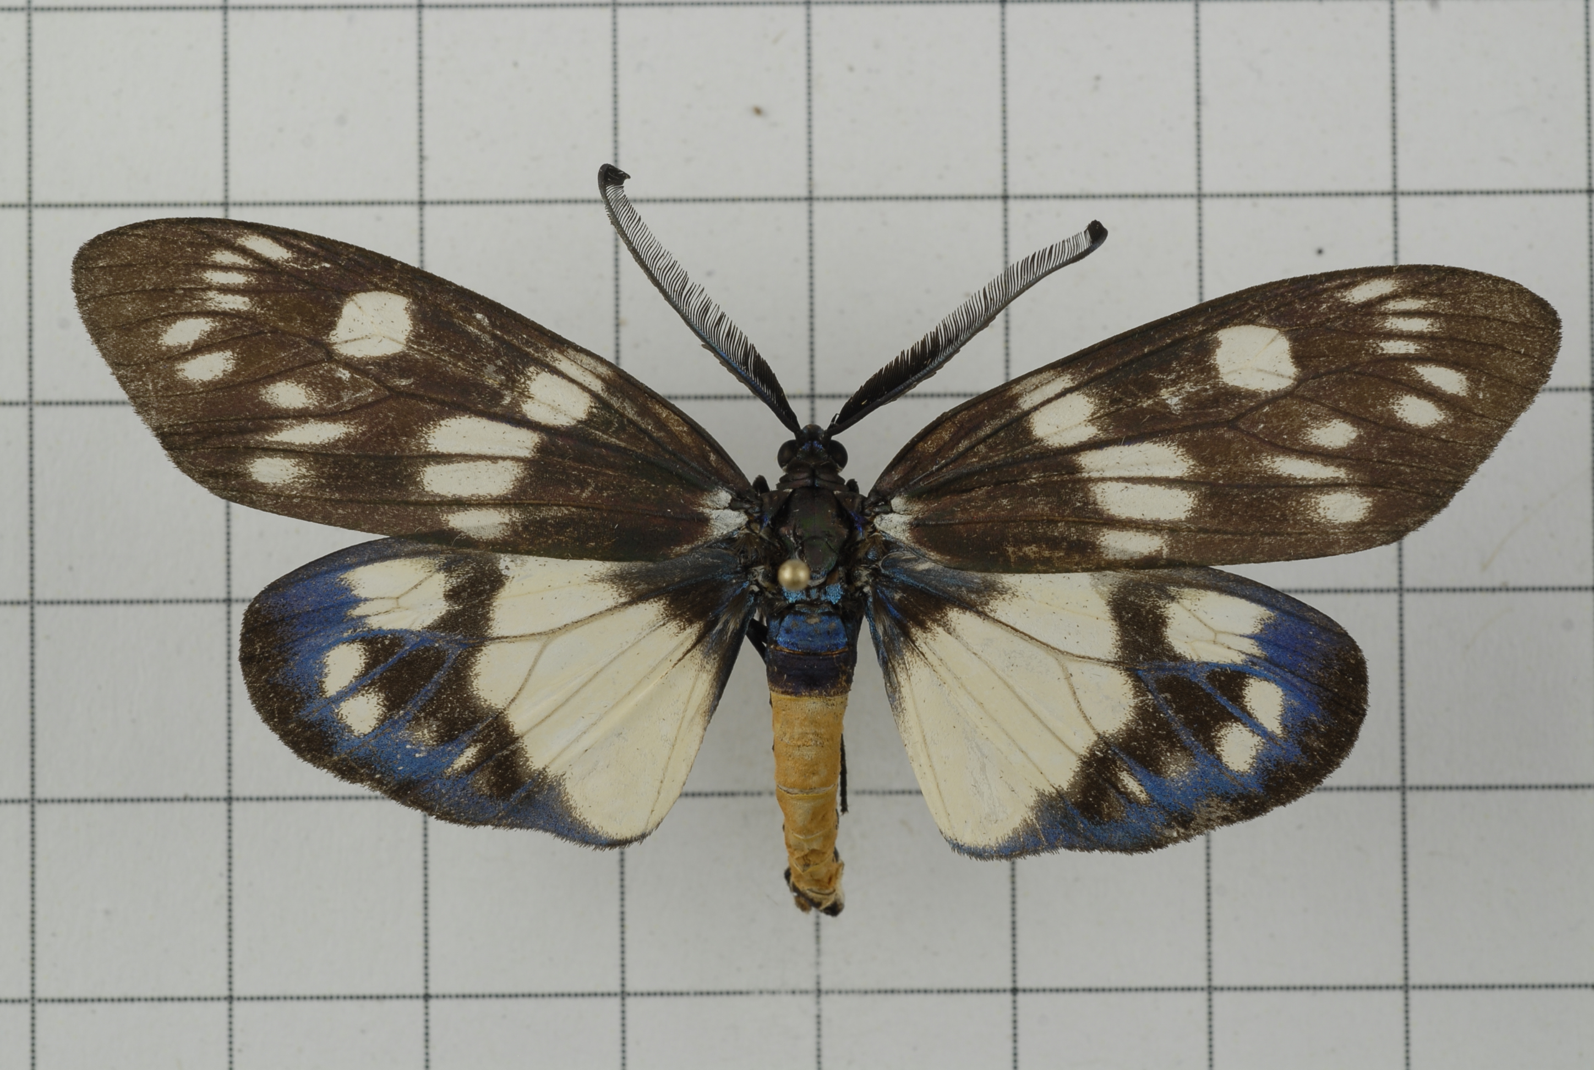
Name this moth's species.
Eterusia aedea formosana
